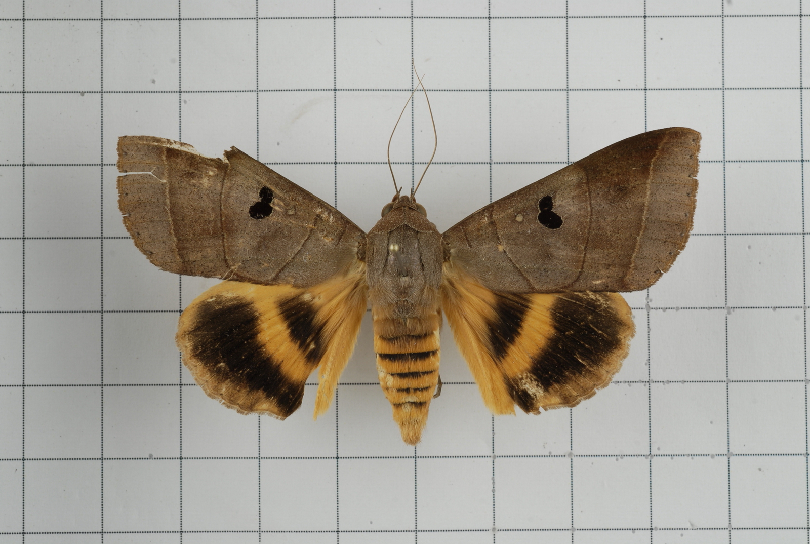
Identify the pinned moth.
Thyas coronata
